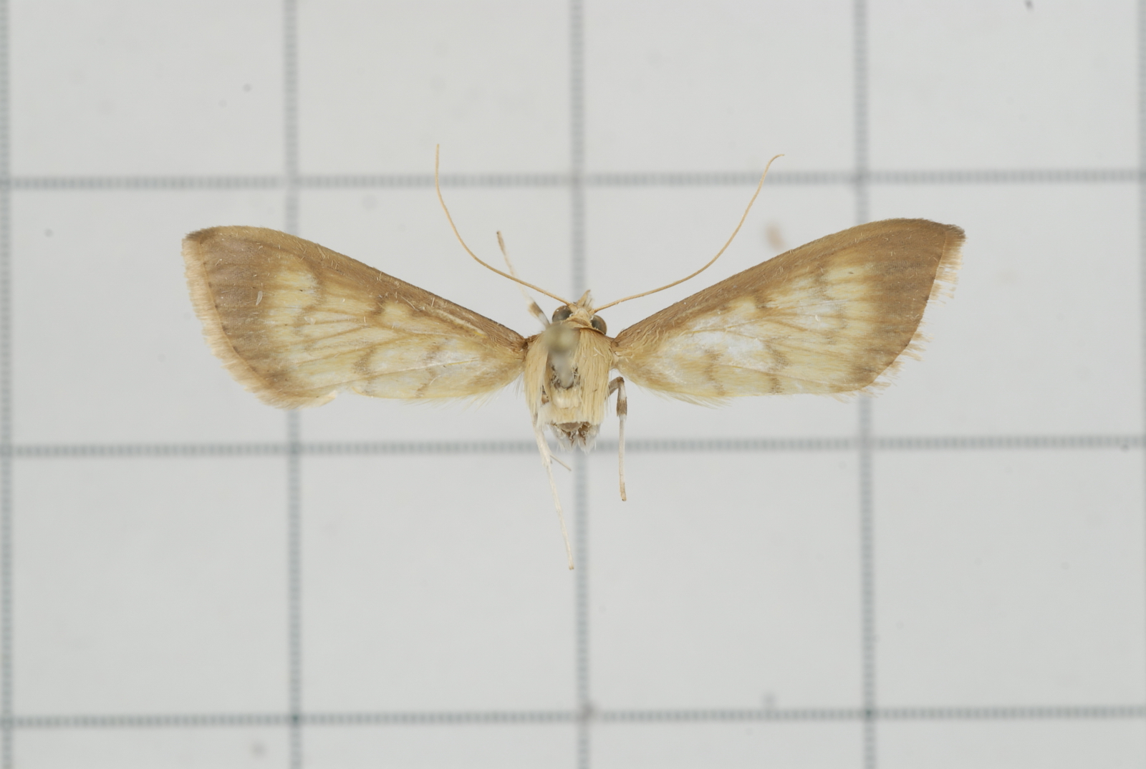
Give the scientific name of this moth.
Crypsiptya coclesalis
